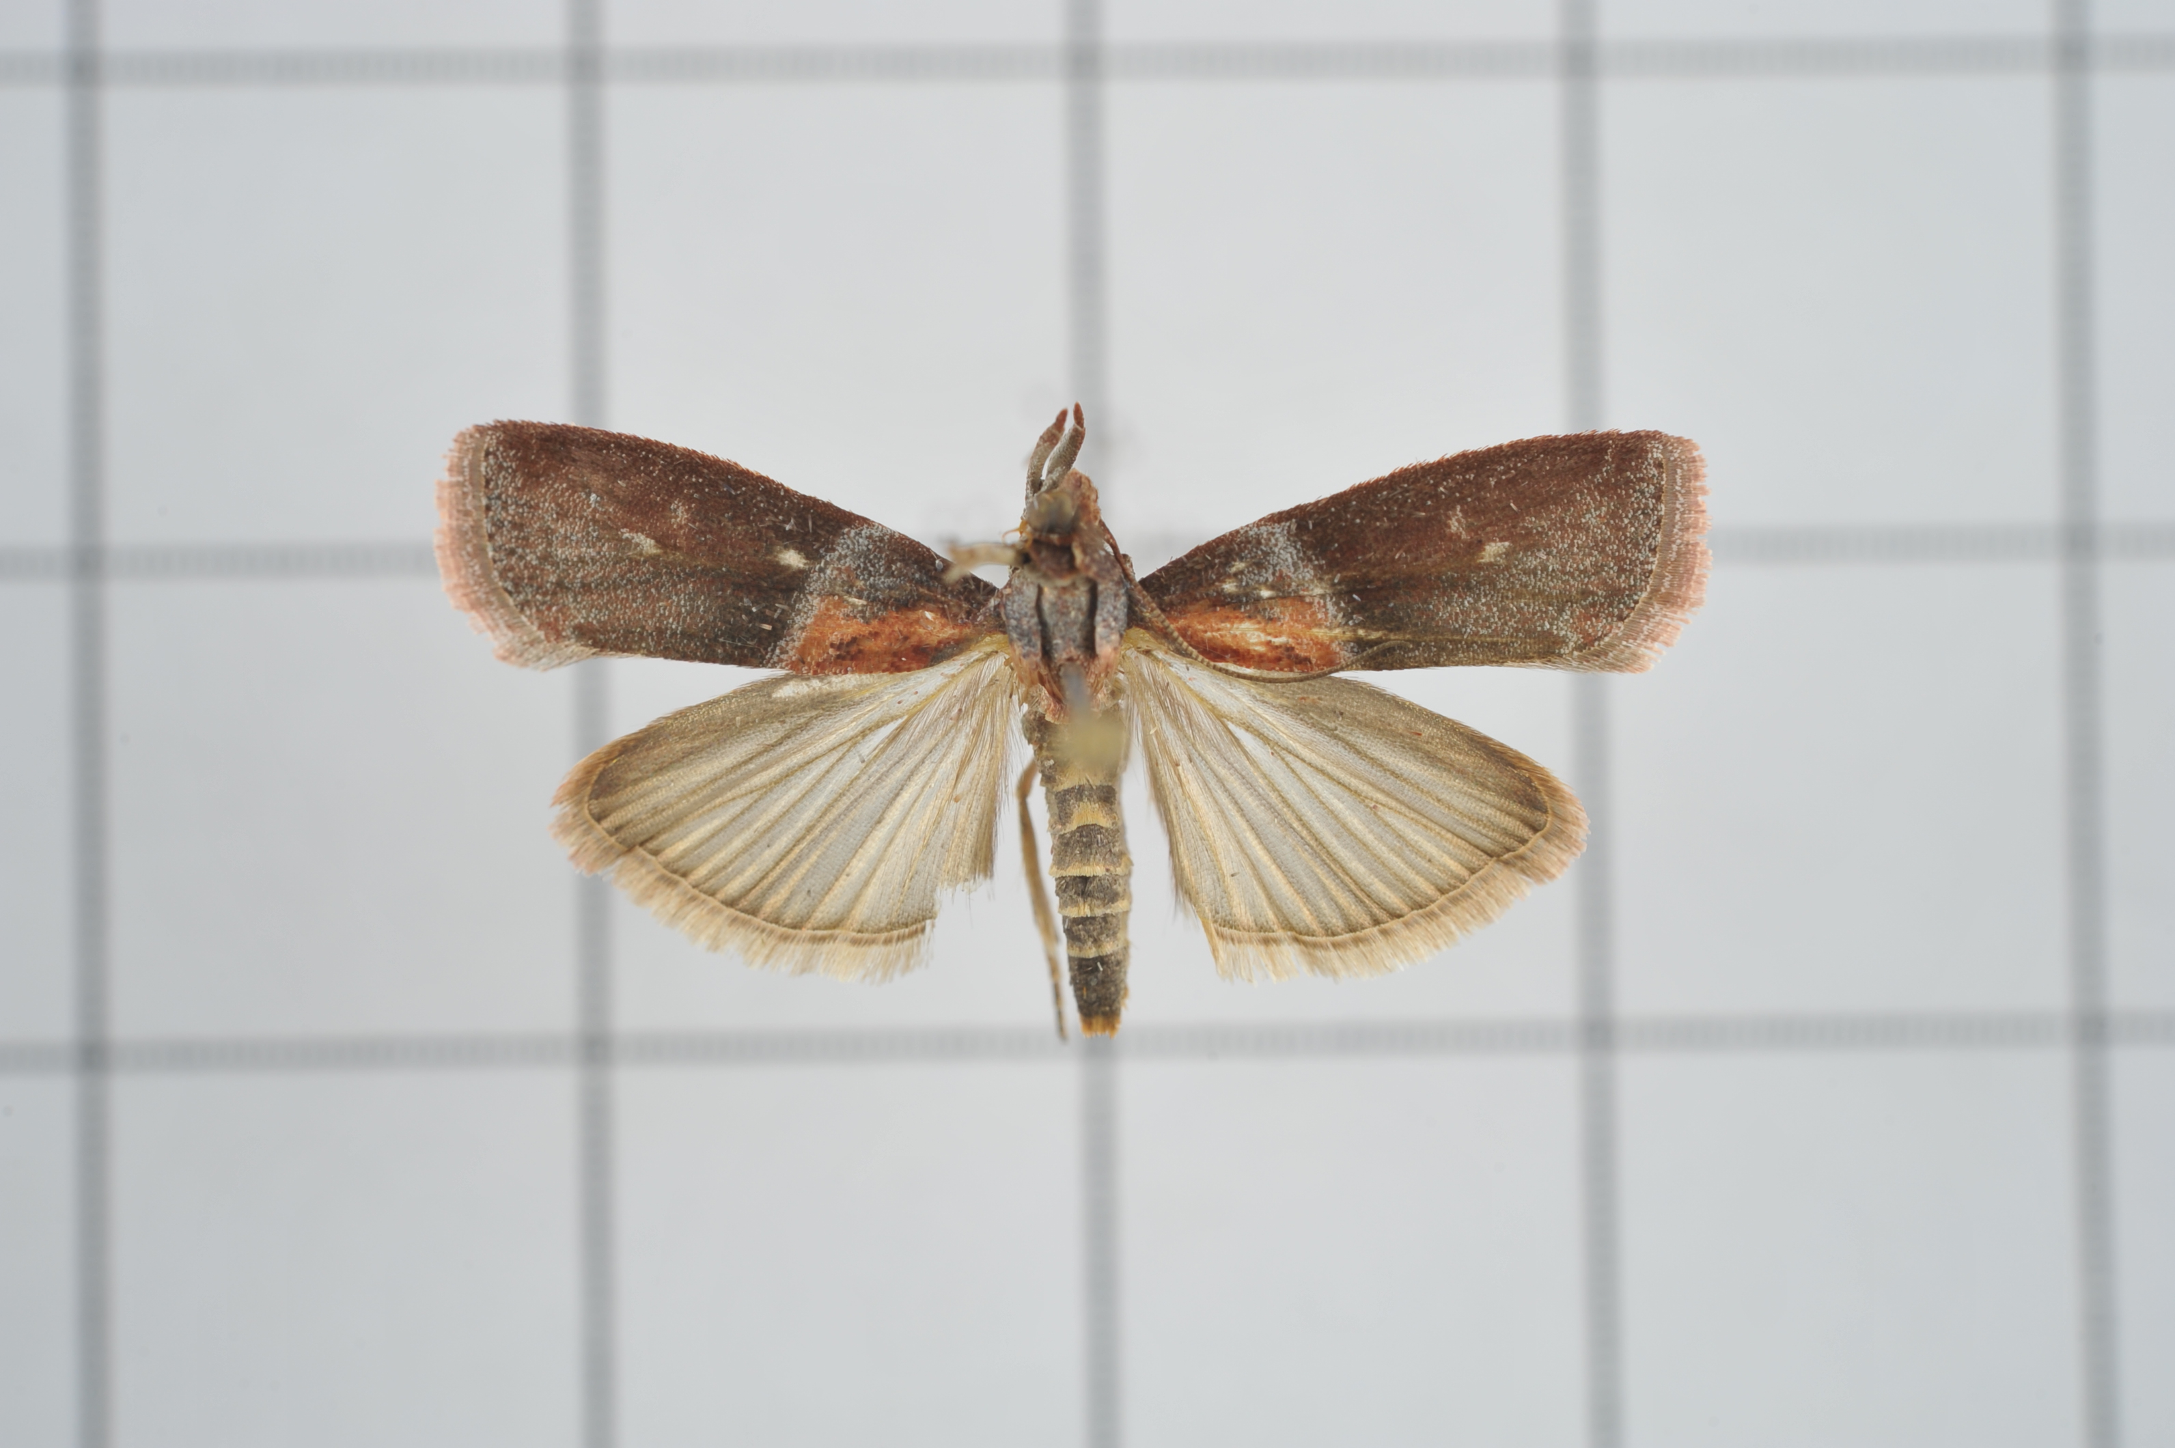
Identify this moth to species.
Addyme inductalis
